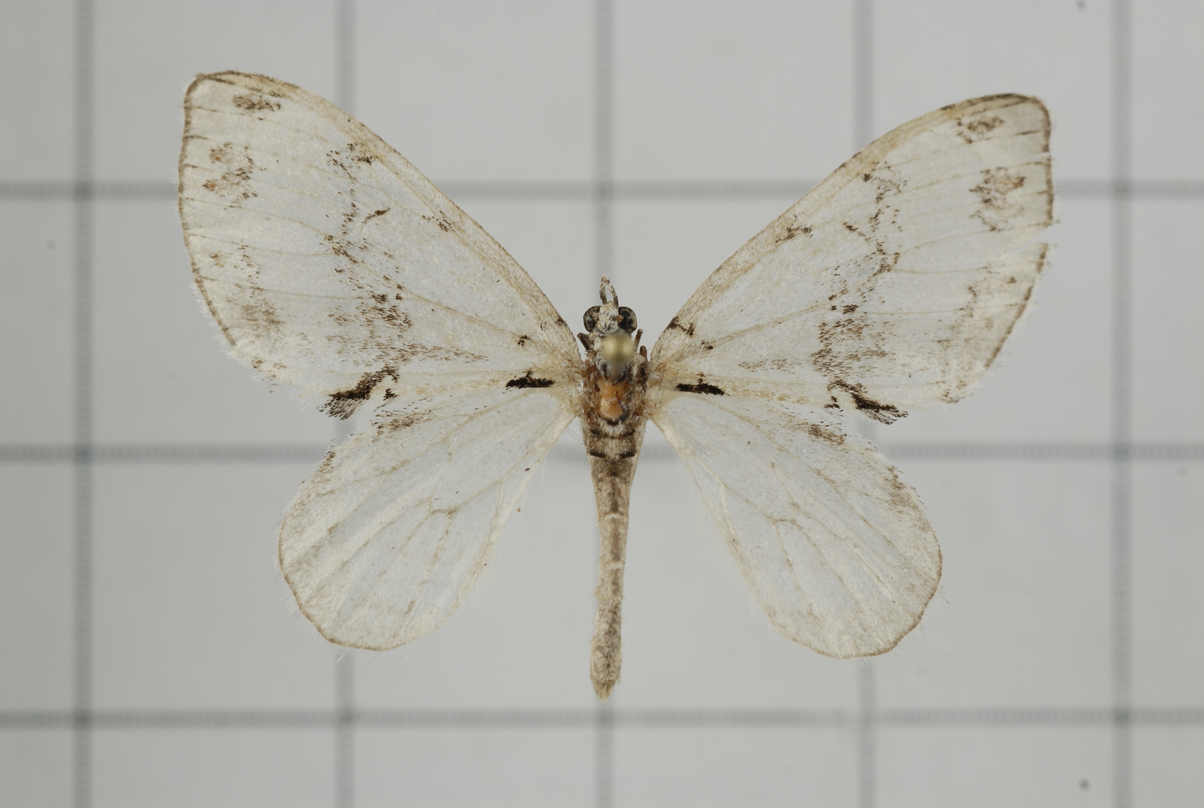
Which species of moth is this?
Trichopterigia rufinotata
